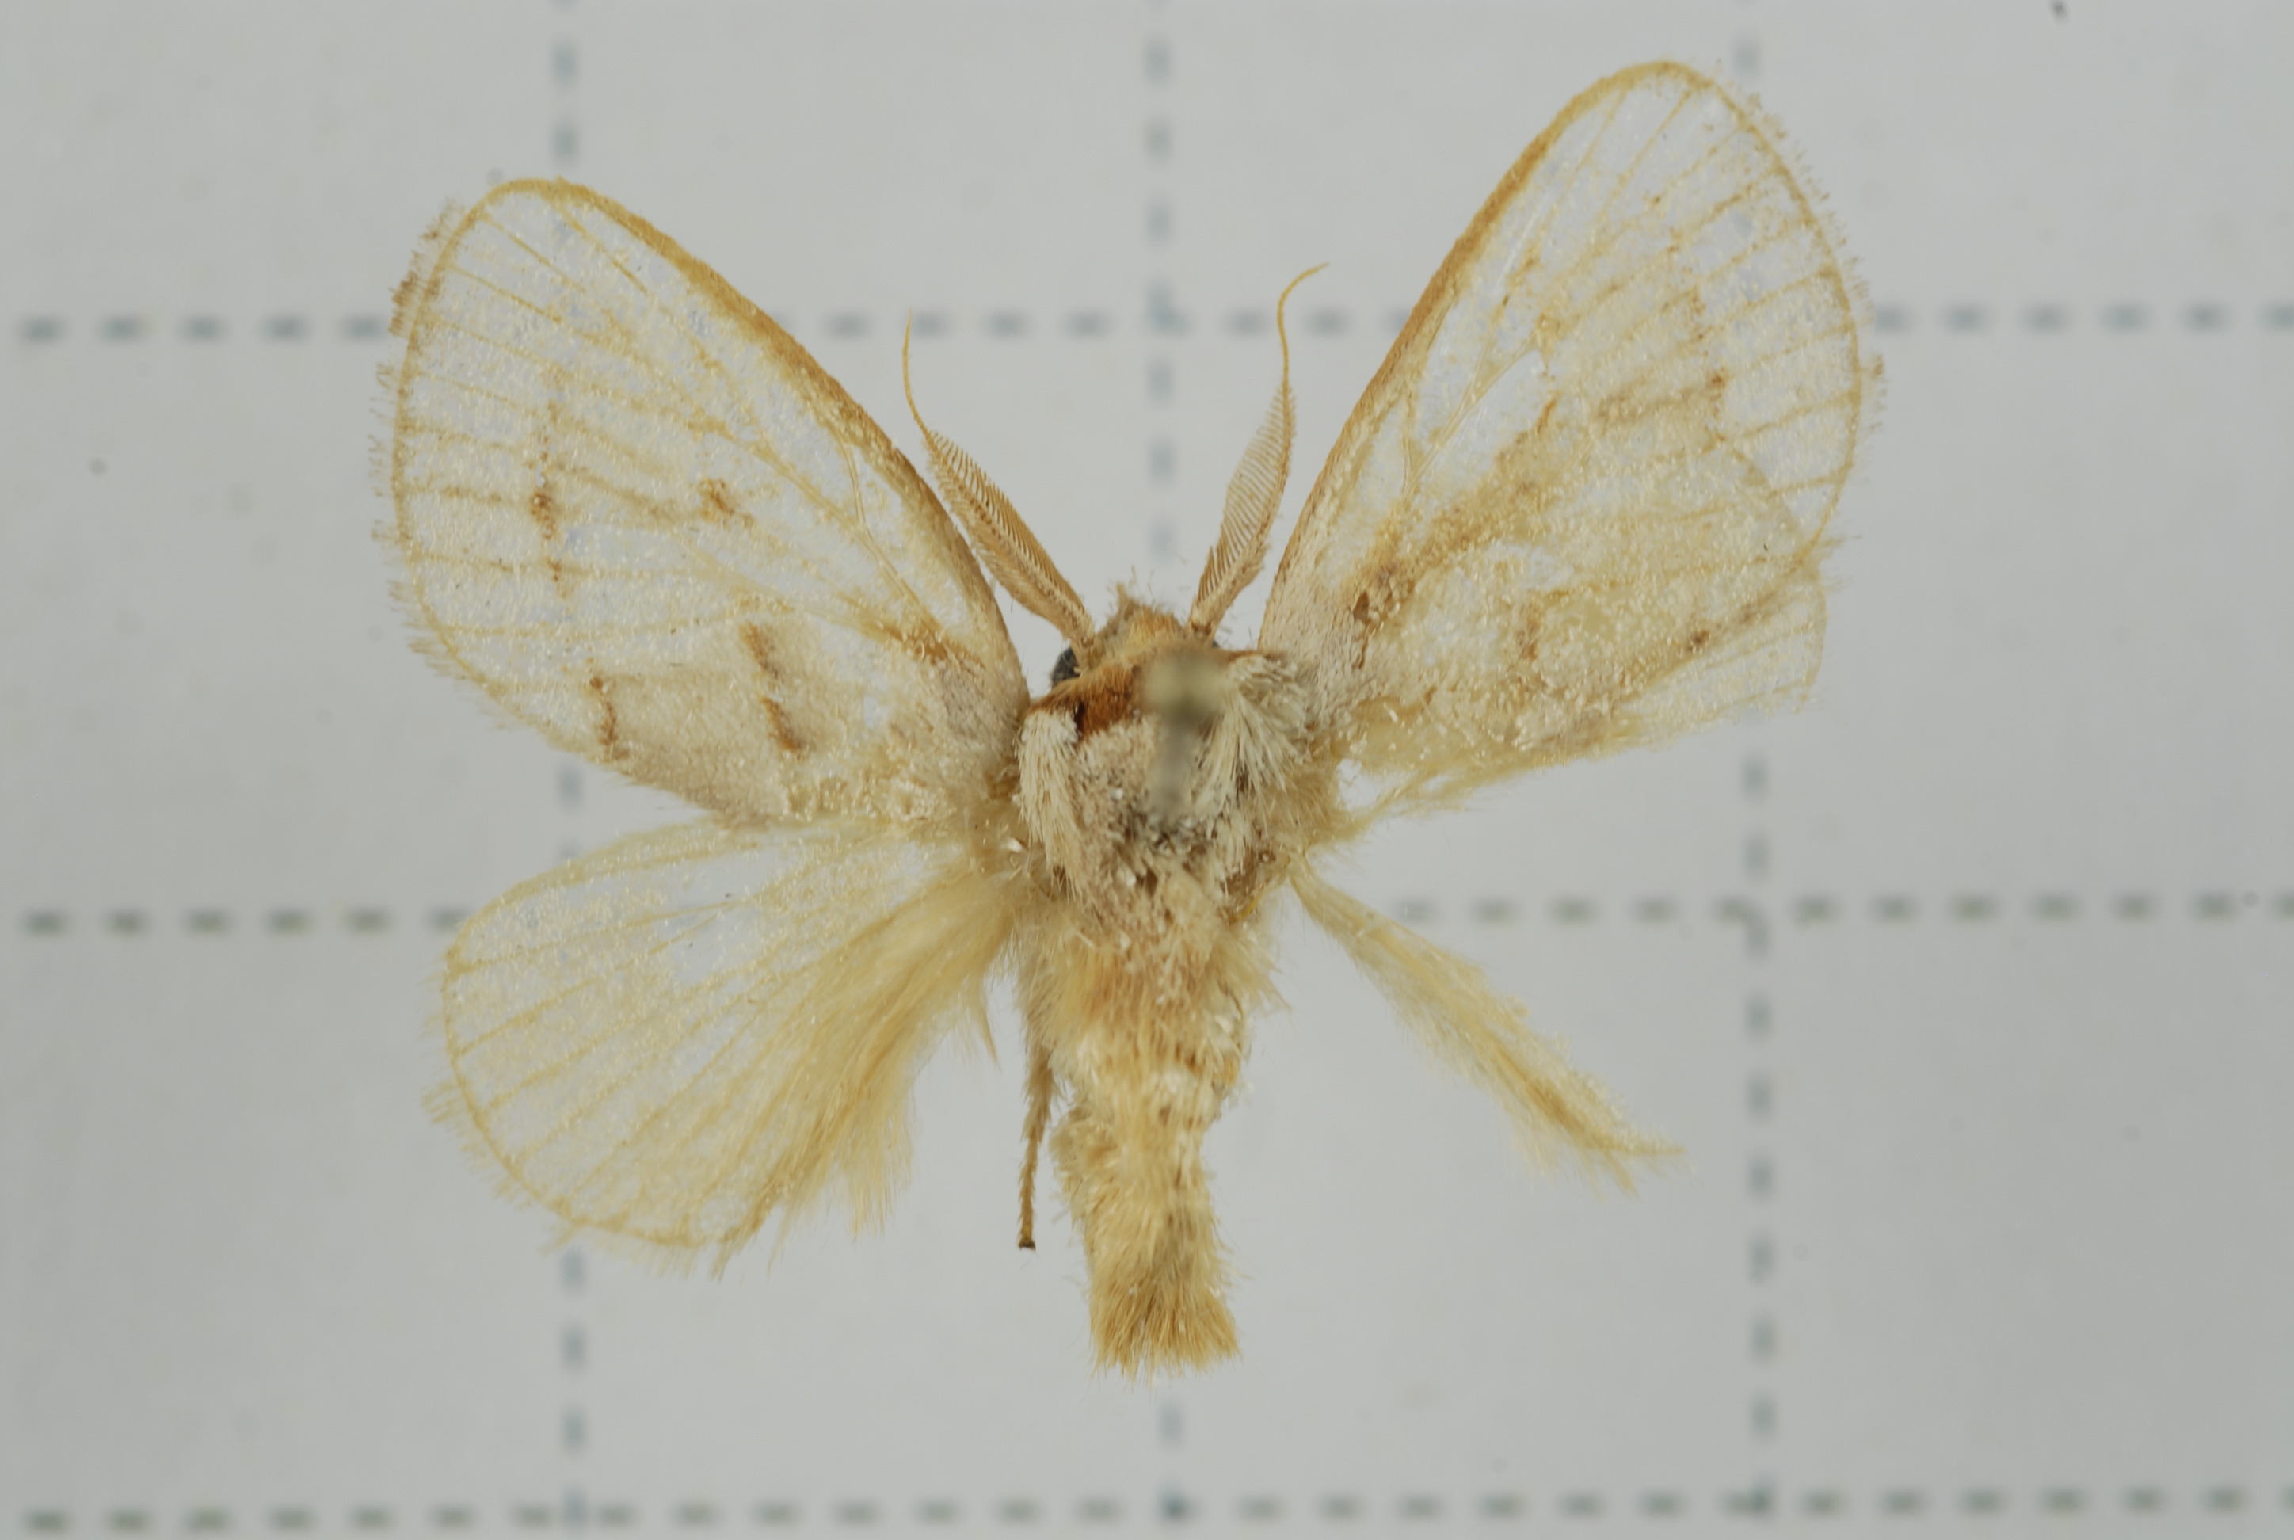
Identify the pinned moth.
Cania heppneri
